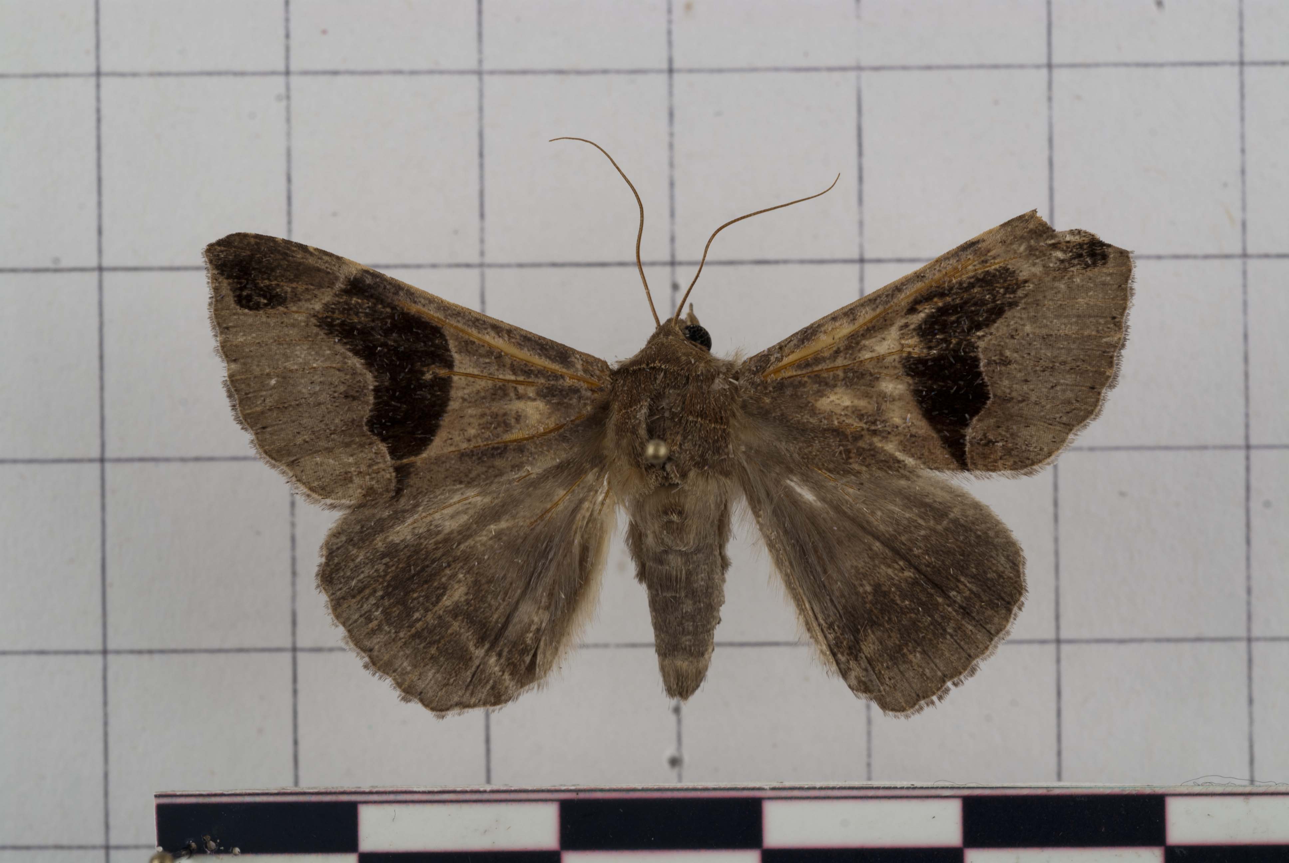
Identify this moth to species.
Bastilla joviana joviana
